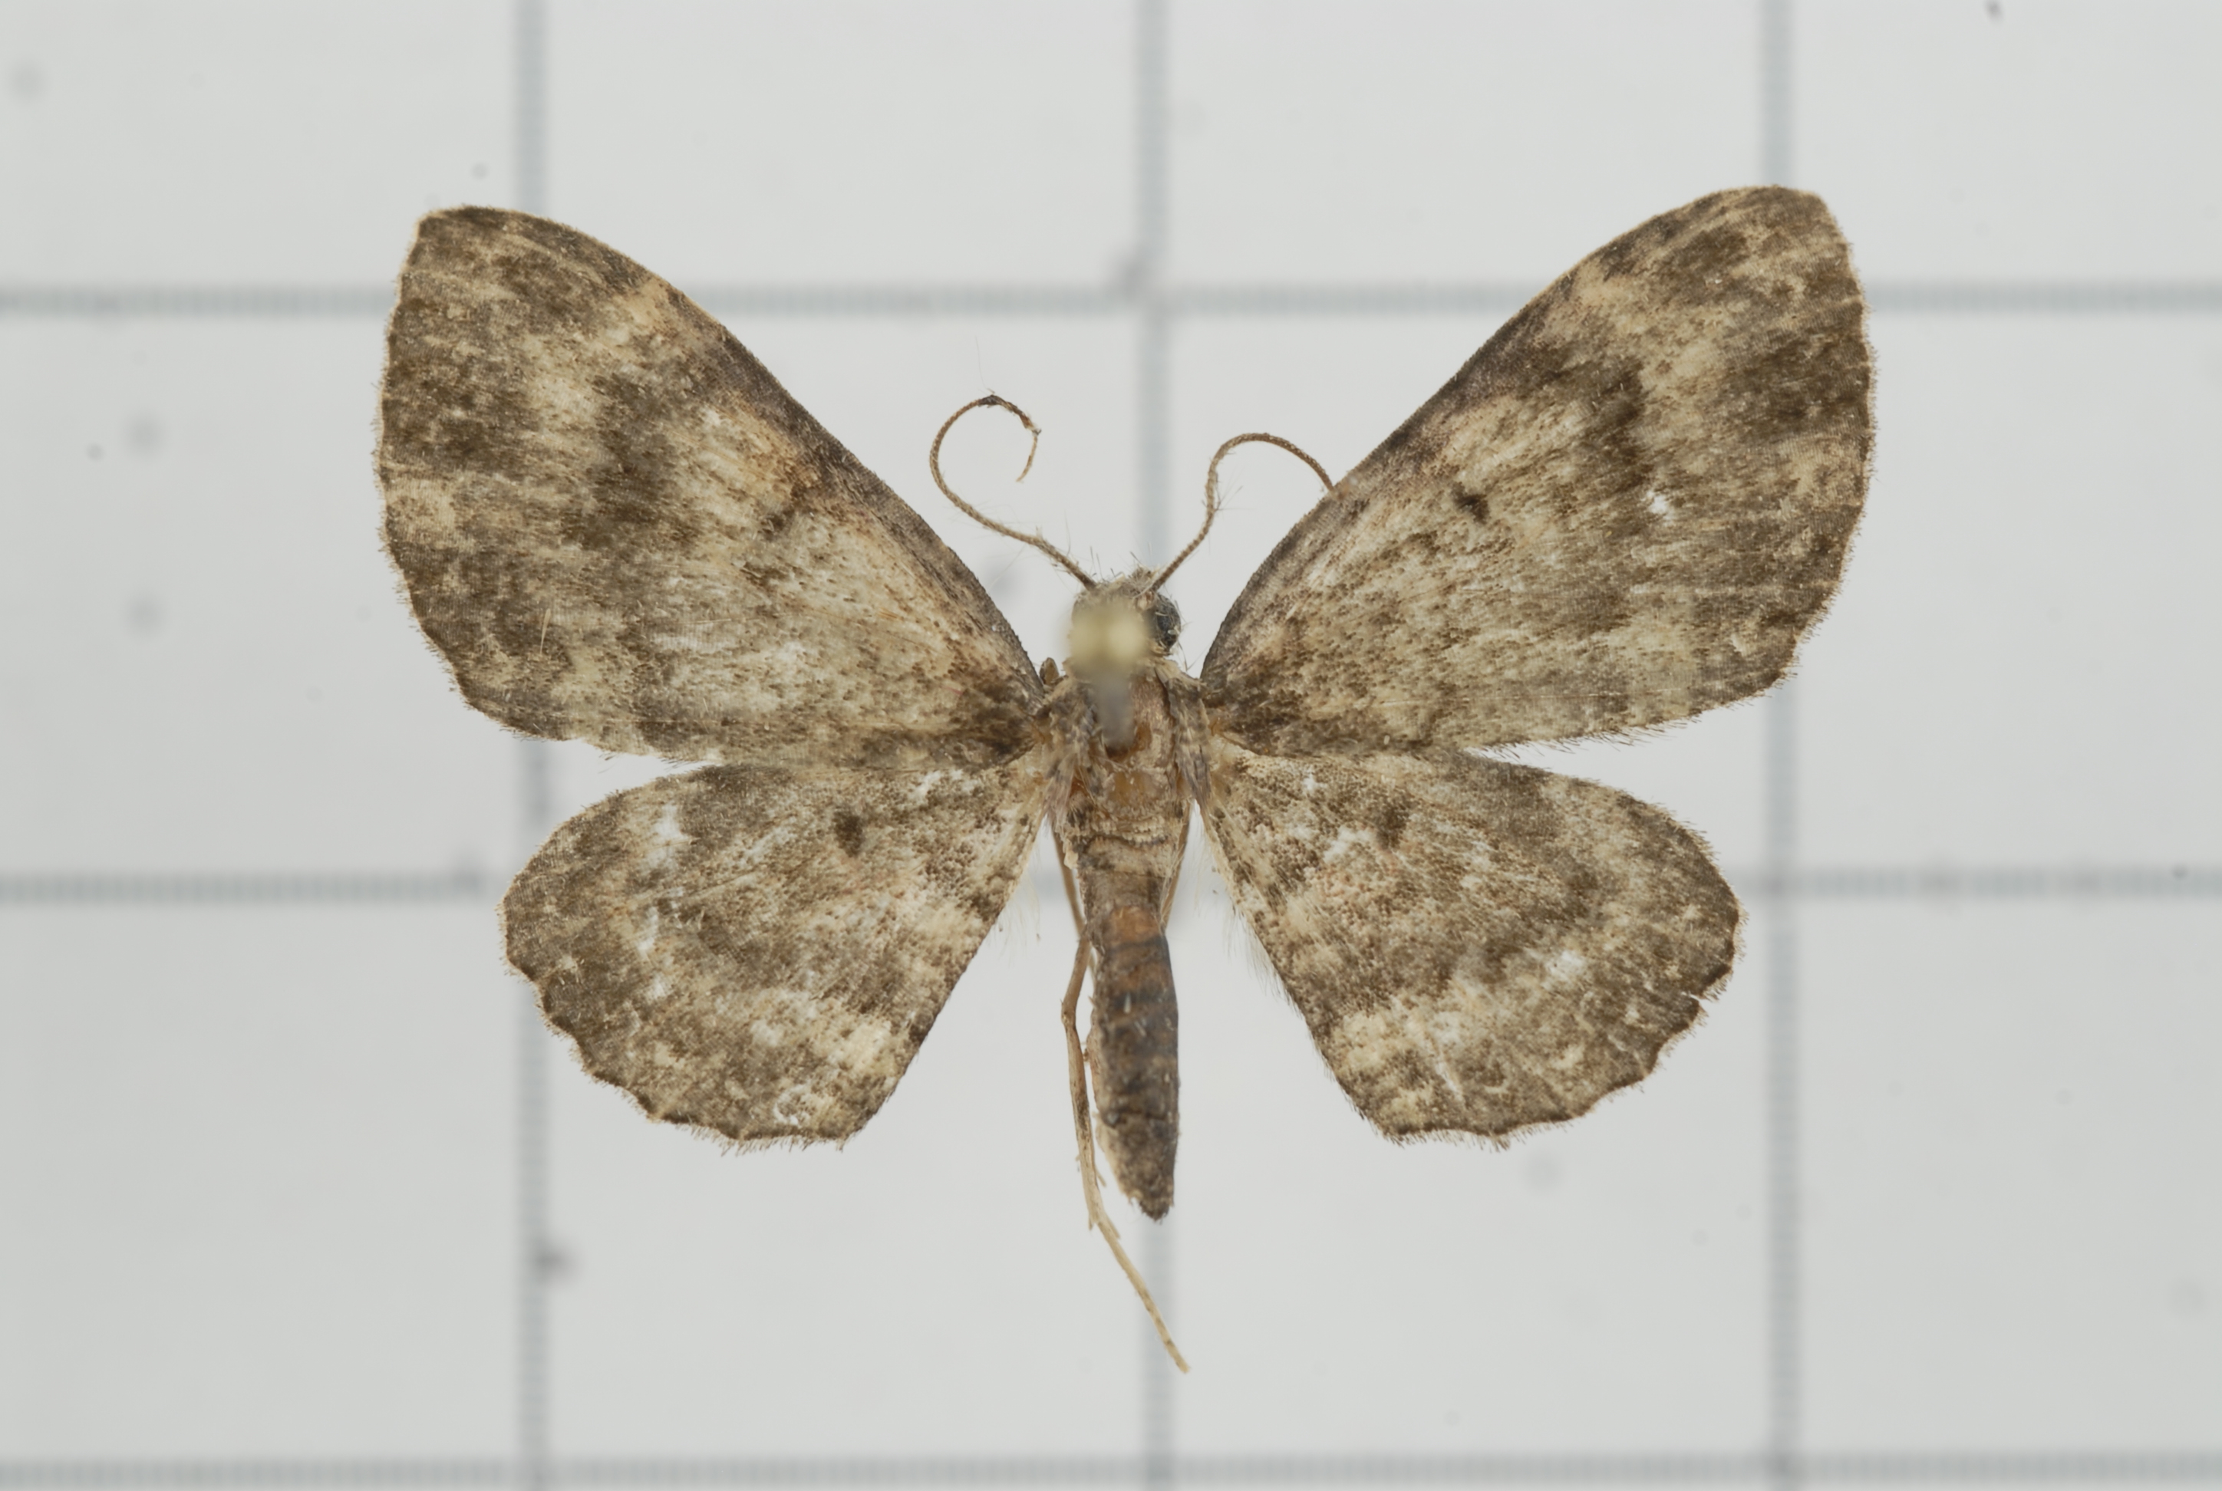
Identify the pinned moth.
Pseudocollix hyperythra catalalia
